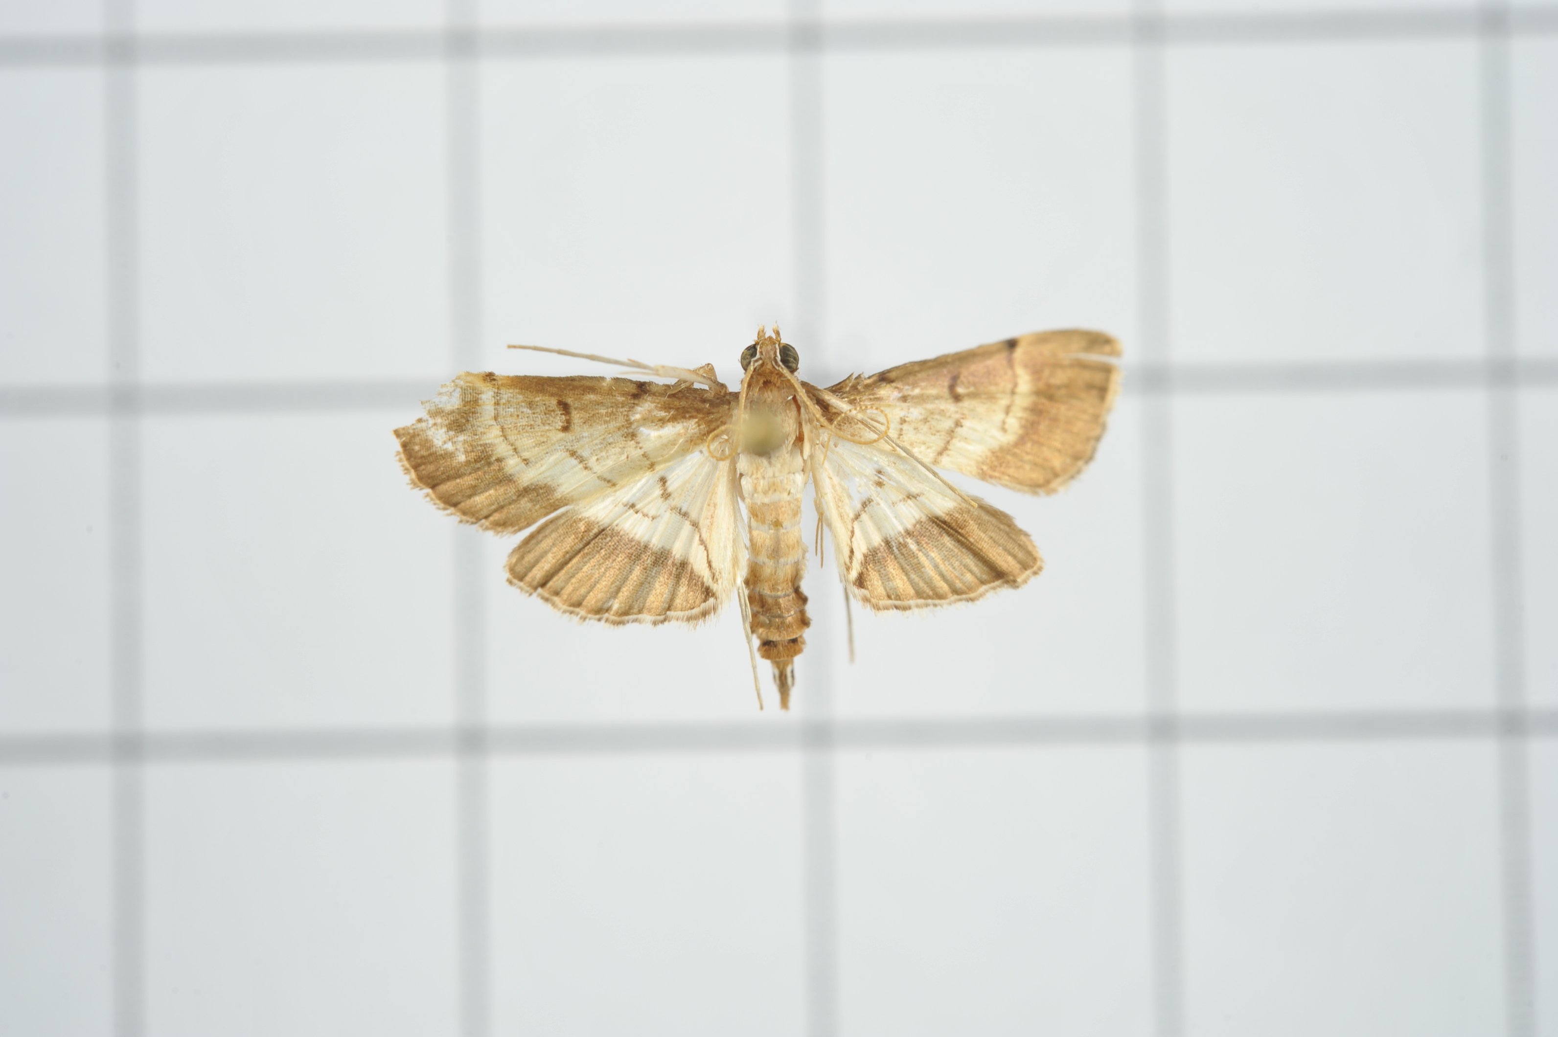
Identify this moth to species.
Cnaphalocrocis pilosa
